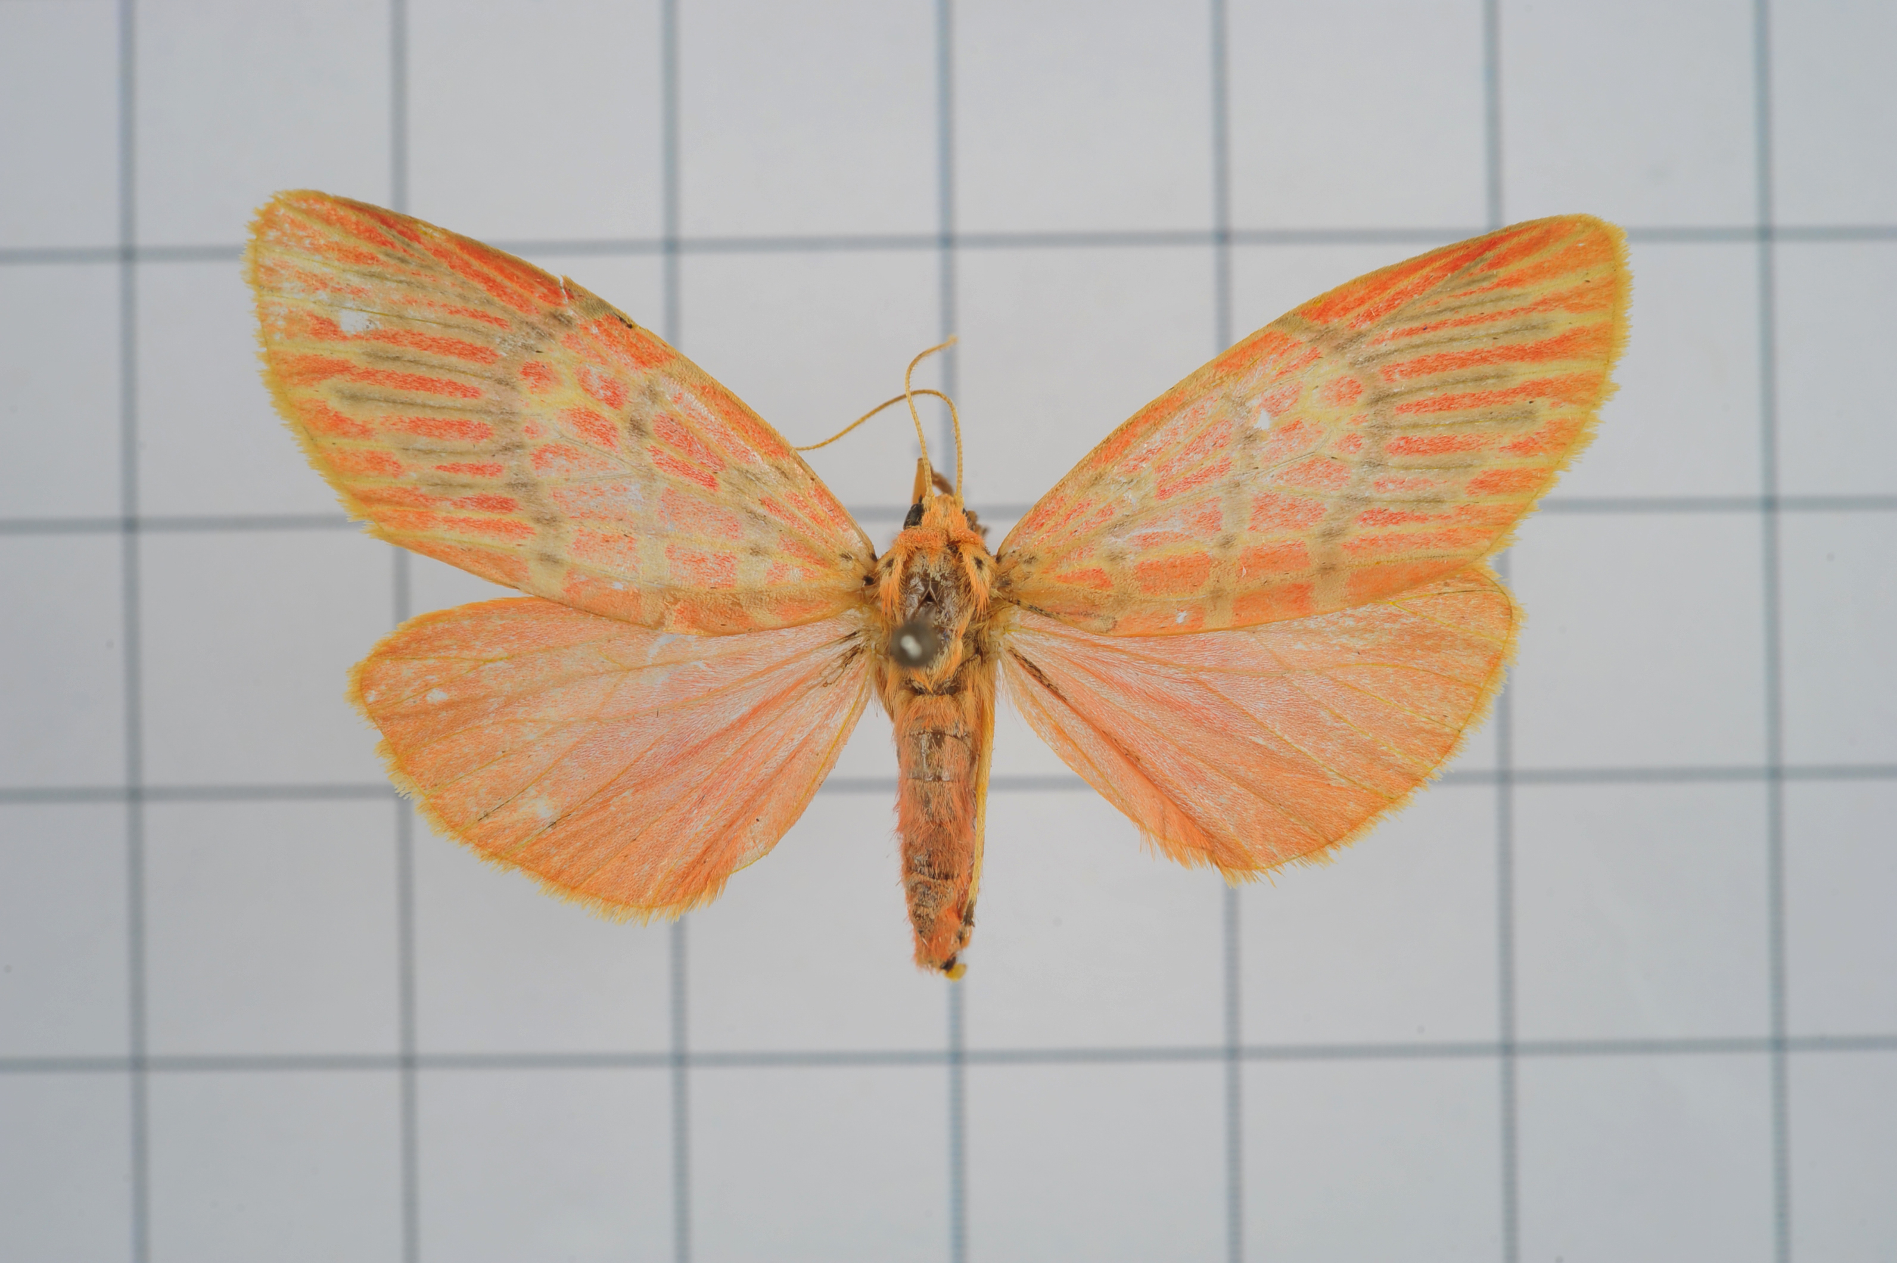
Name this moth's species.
Barsine sauteri
